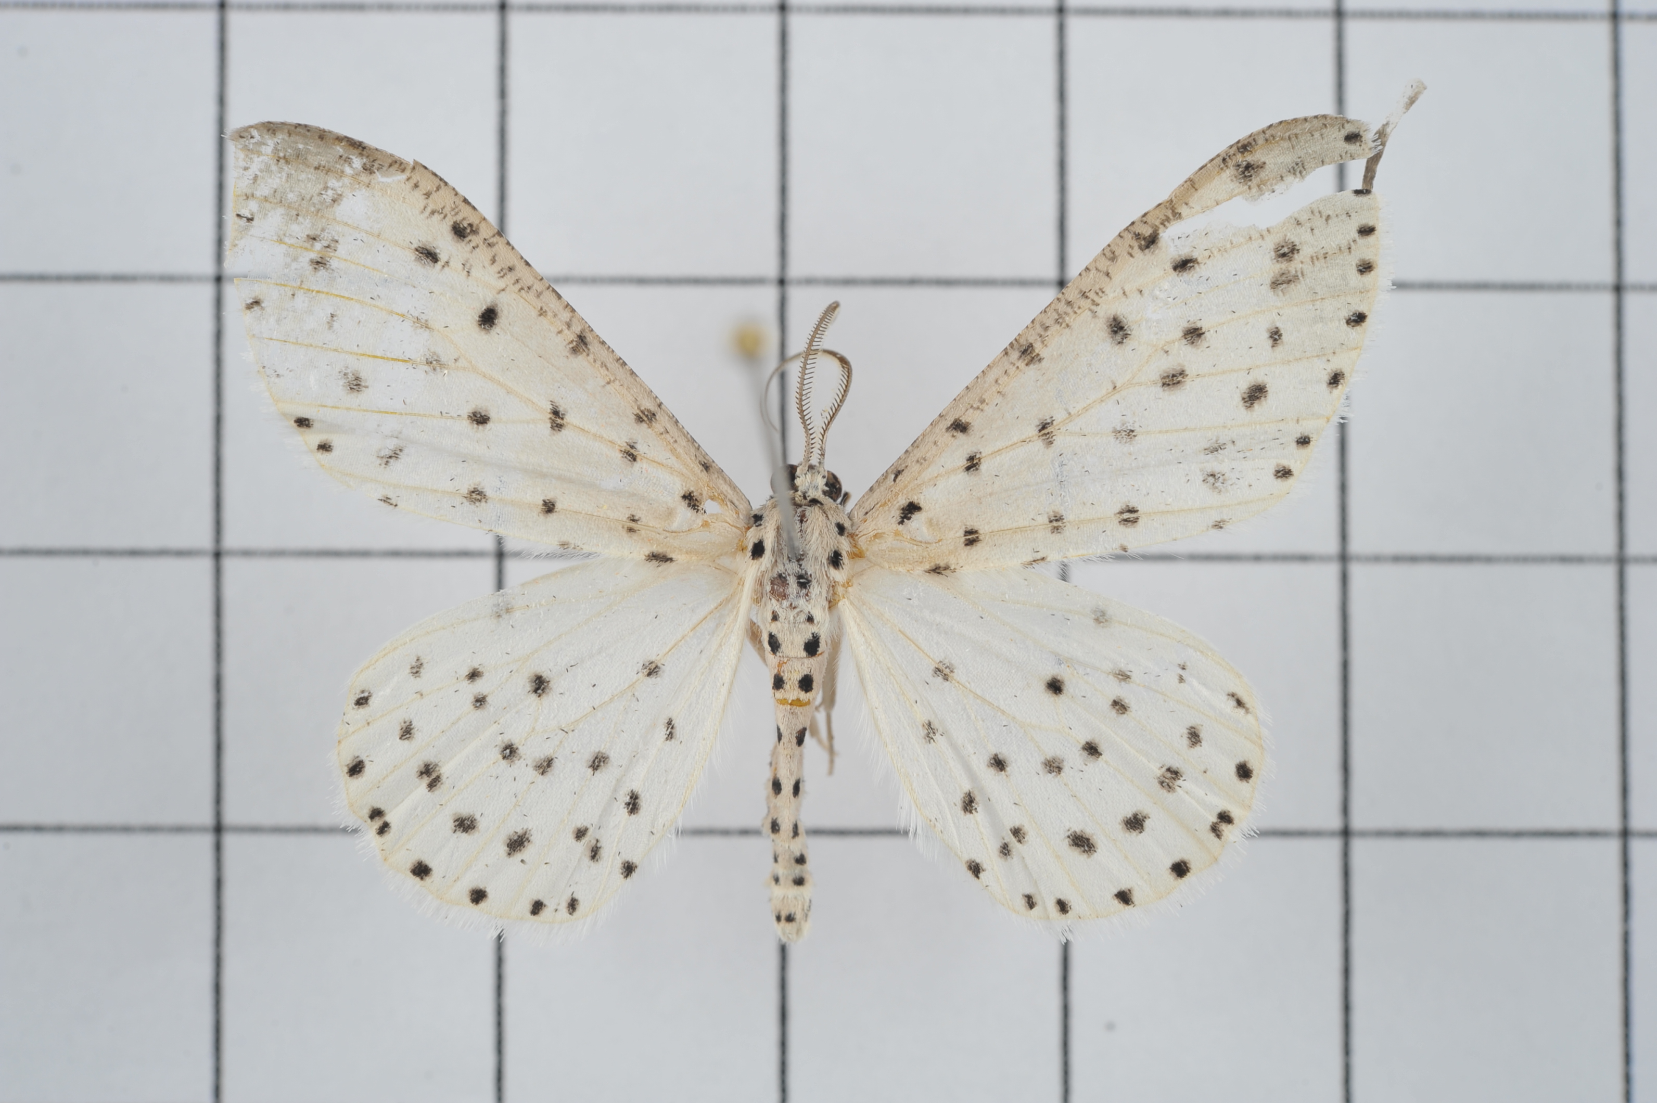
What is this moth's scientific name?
Xenoplia trivialis
